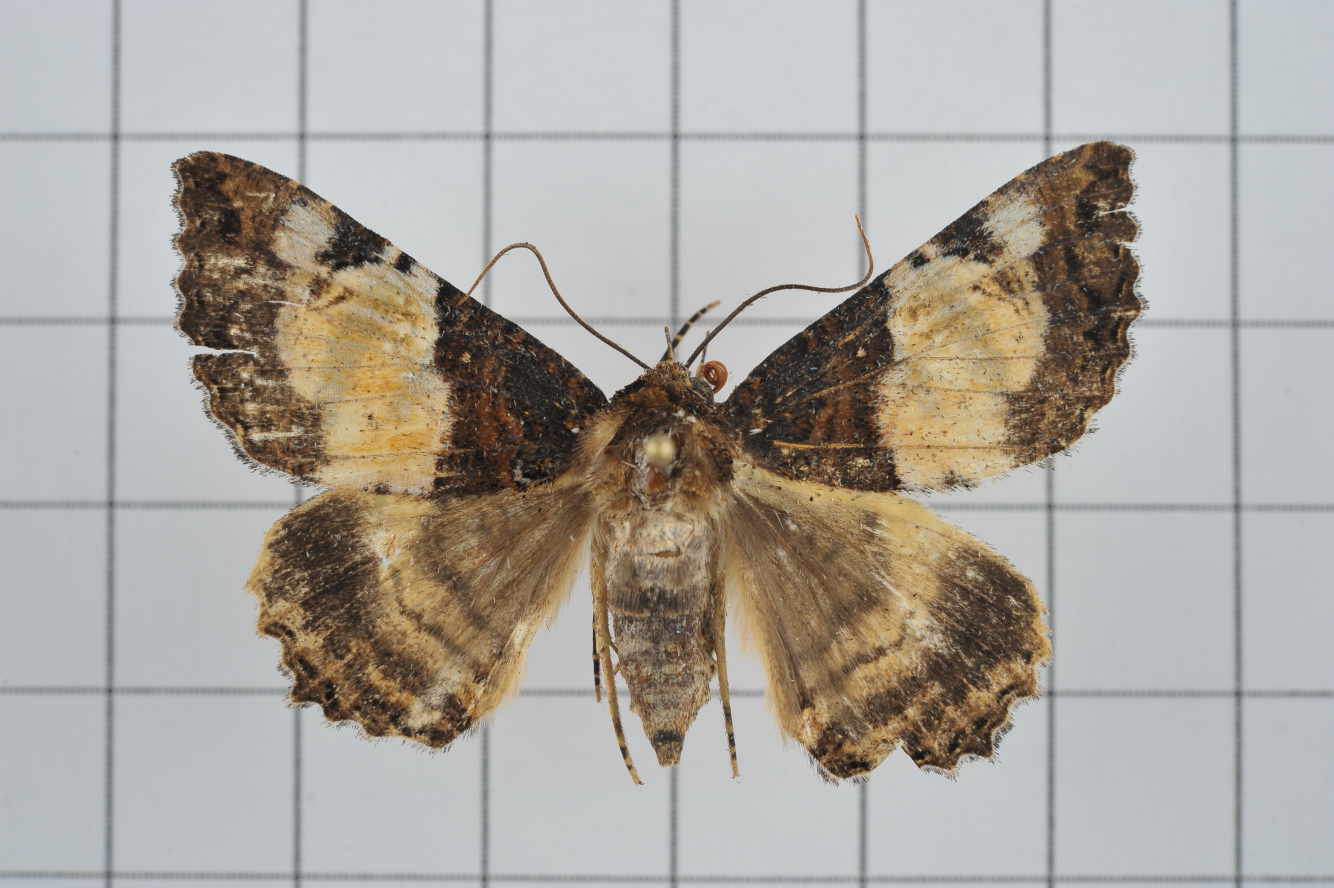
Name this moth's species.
Daddala lucilla
